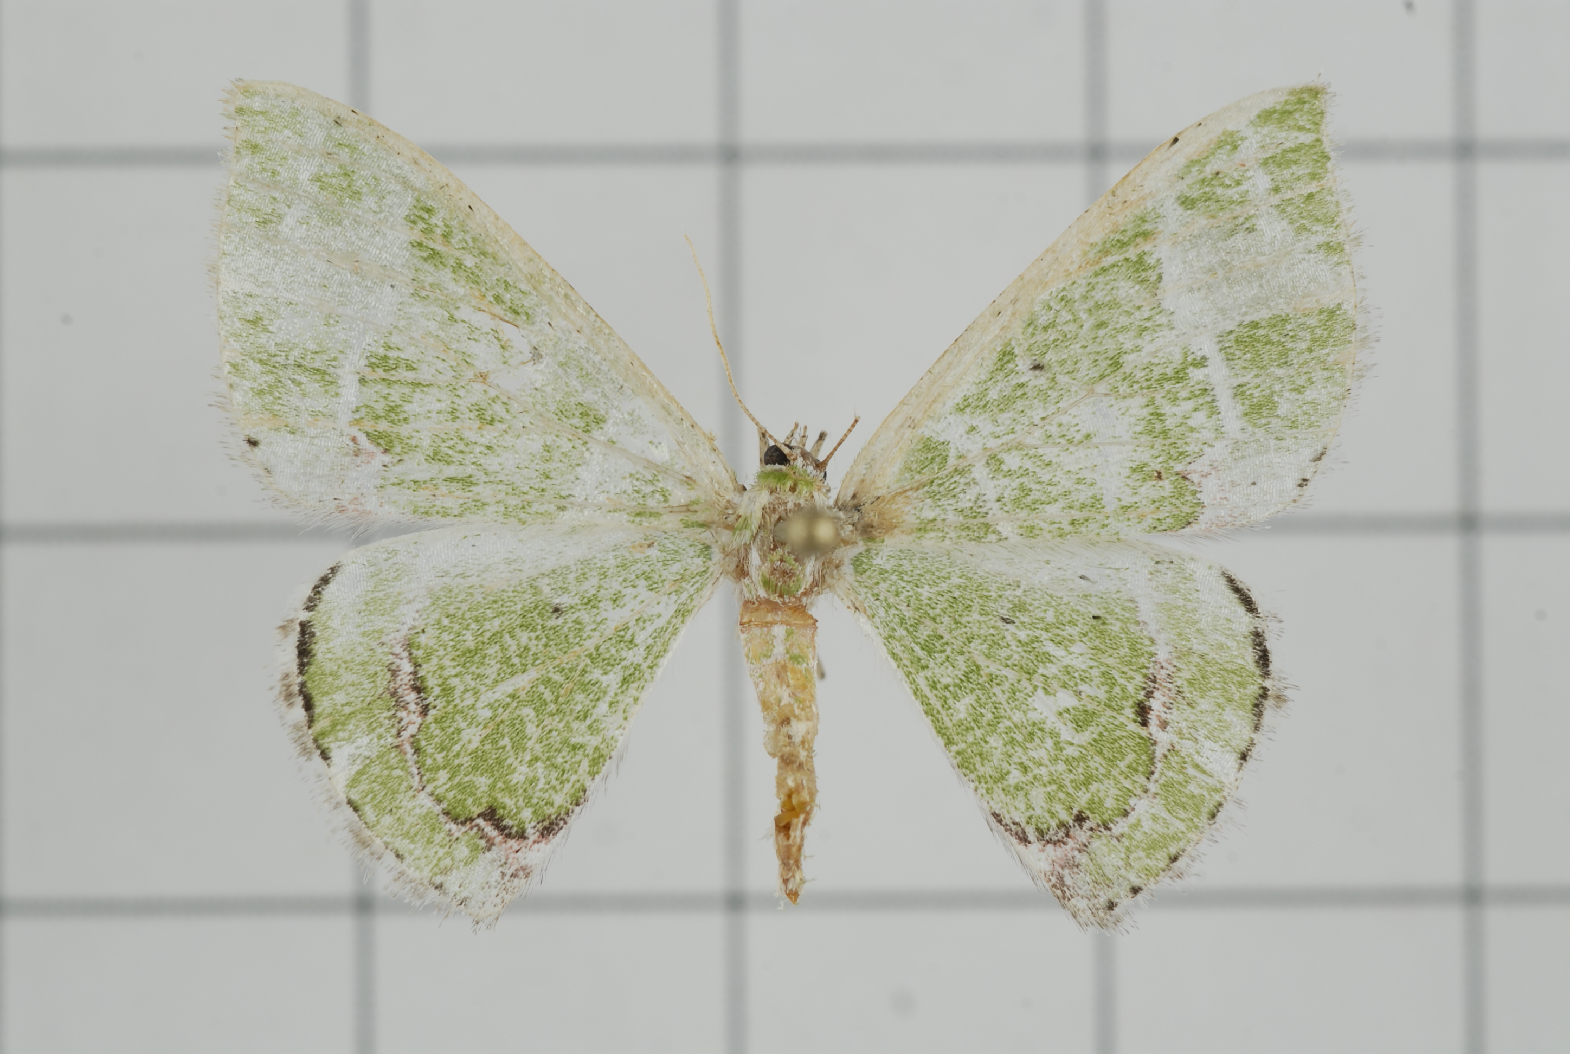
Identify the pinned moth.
Comibaena takasago
